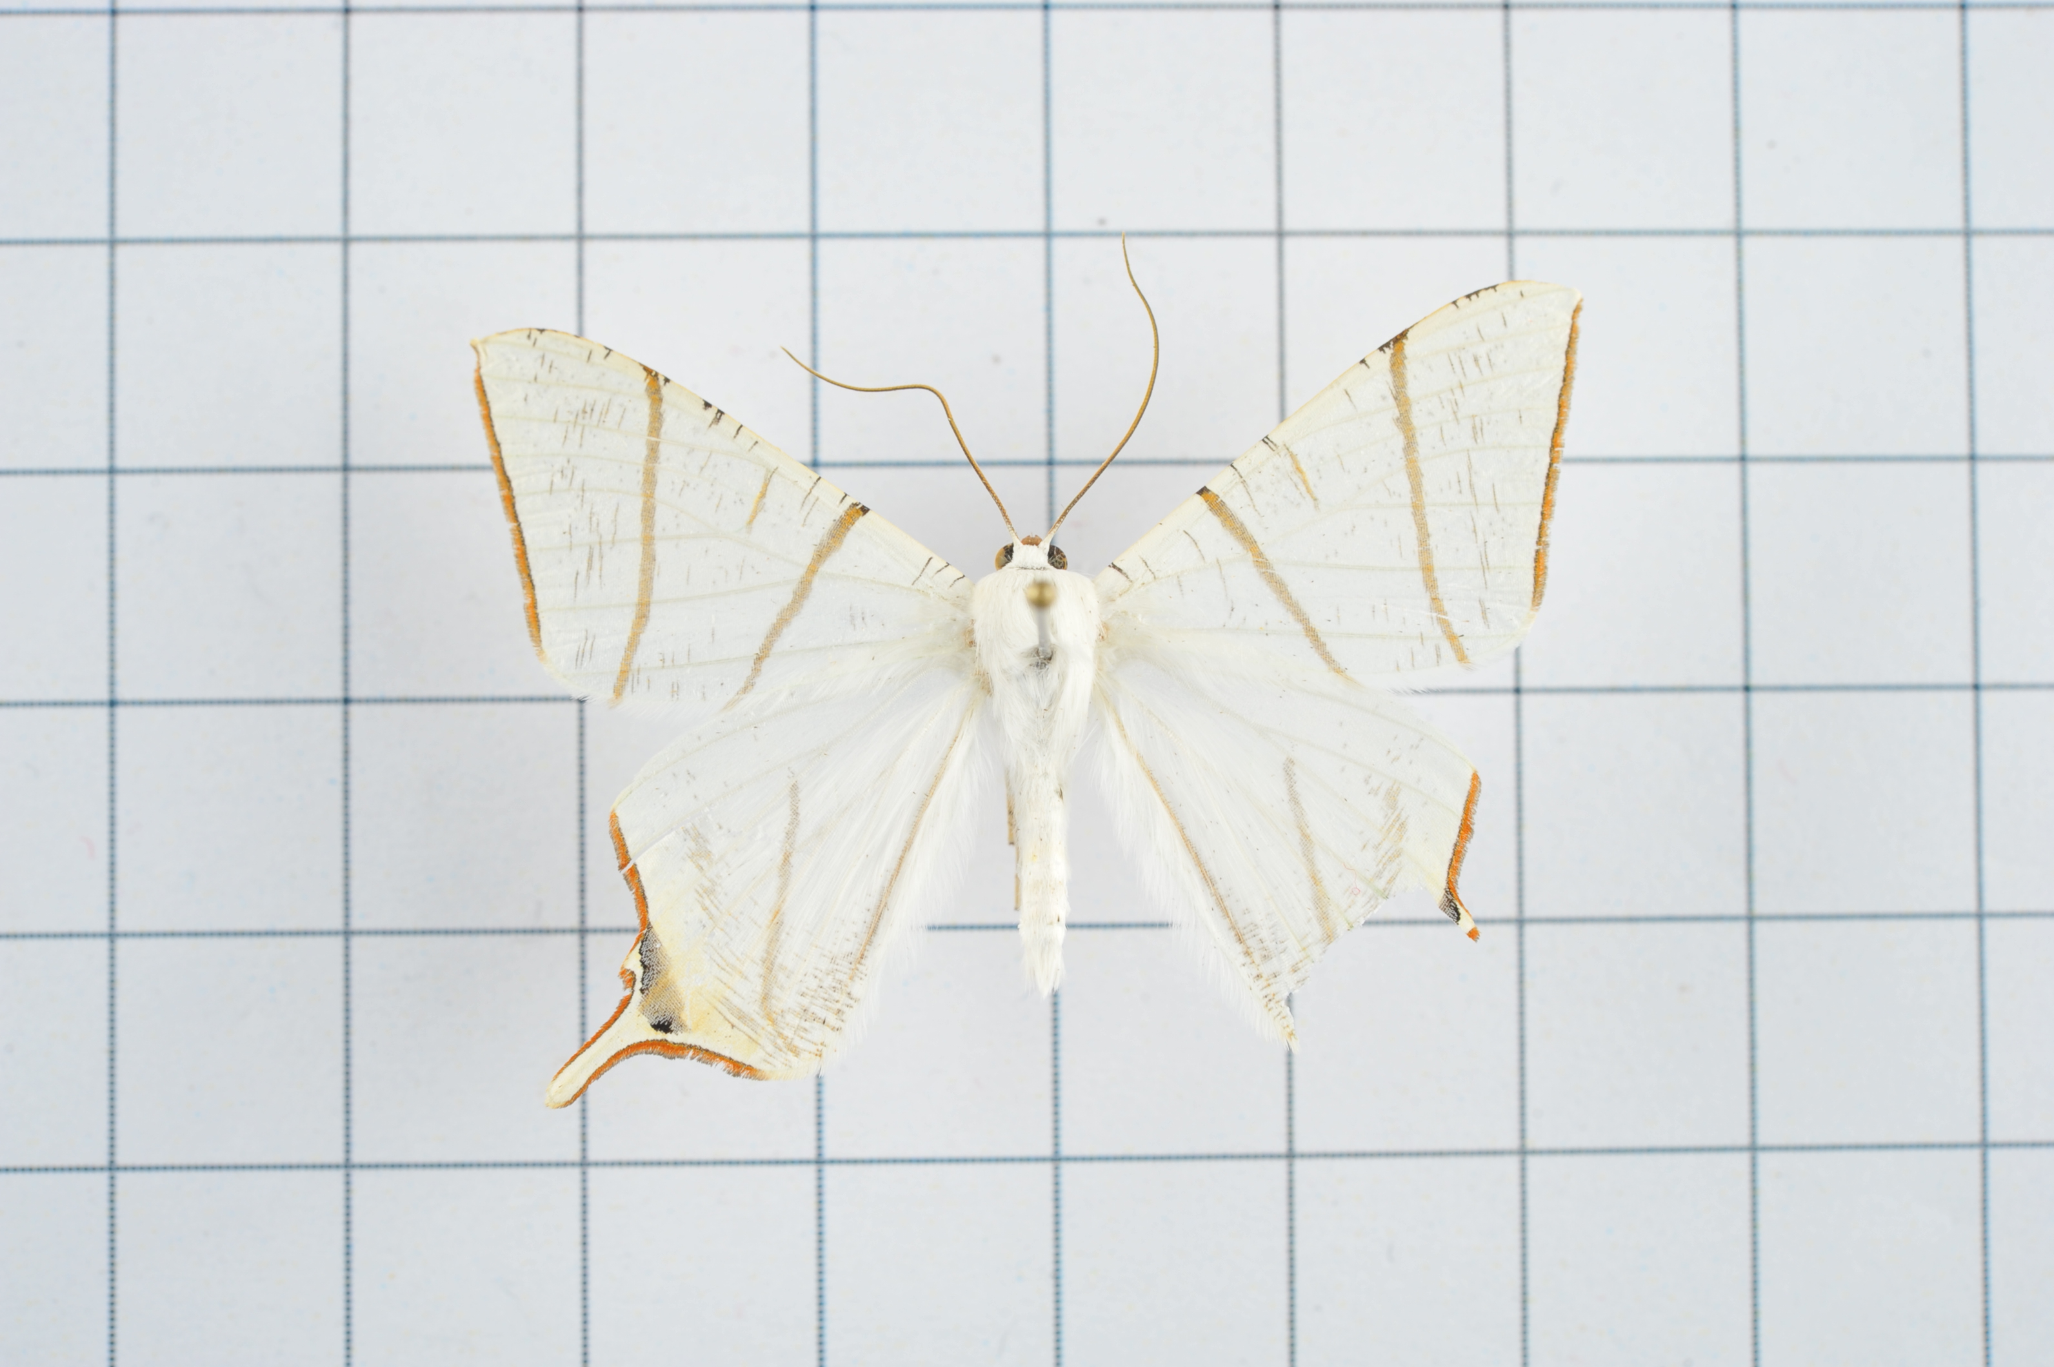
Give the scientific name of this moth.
Ourapteryx clara formosana
